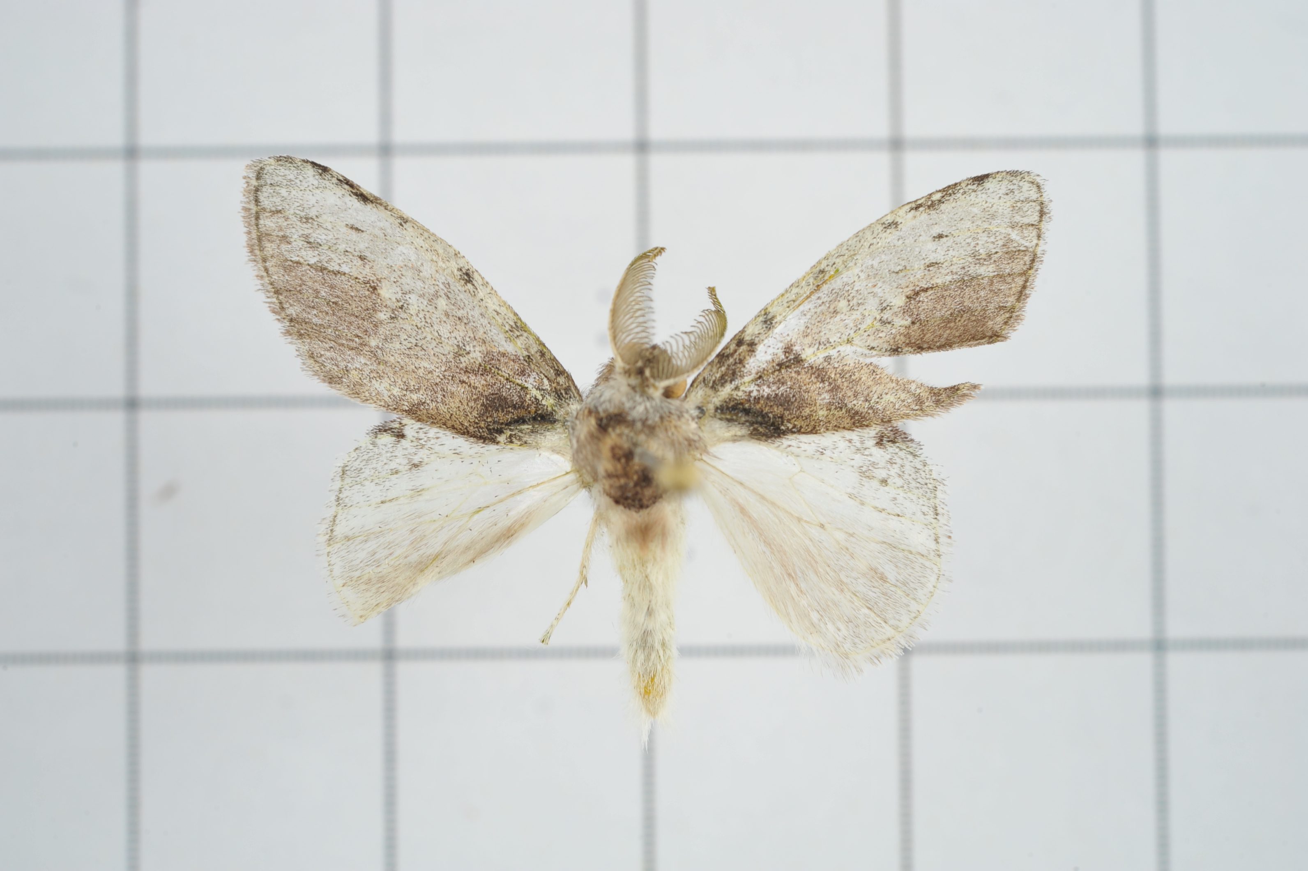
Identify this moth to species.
Liparopsis postalbida
